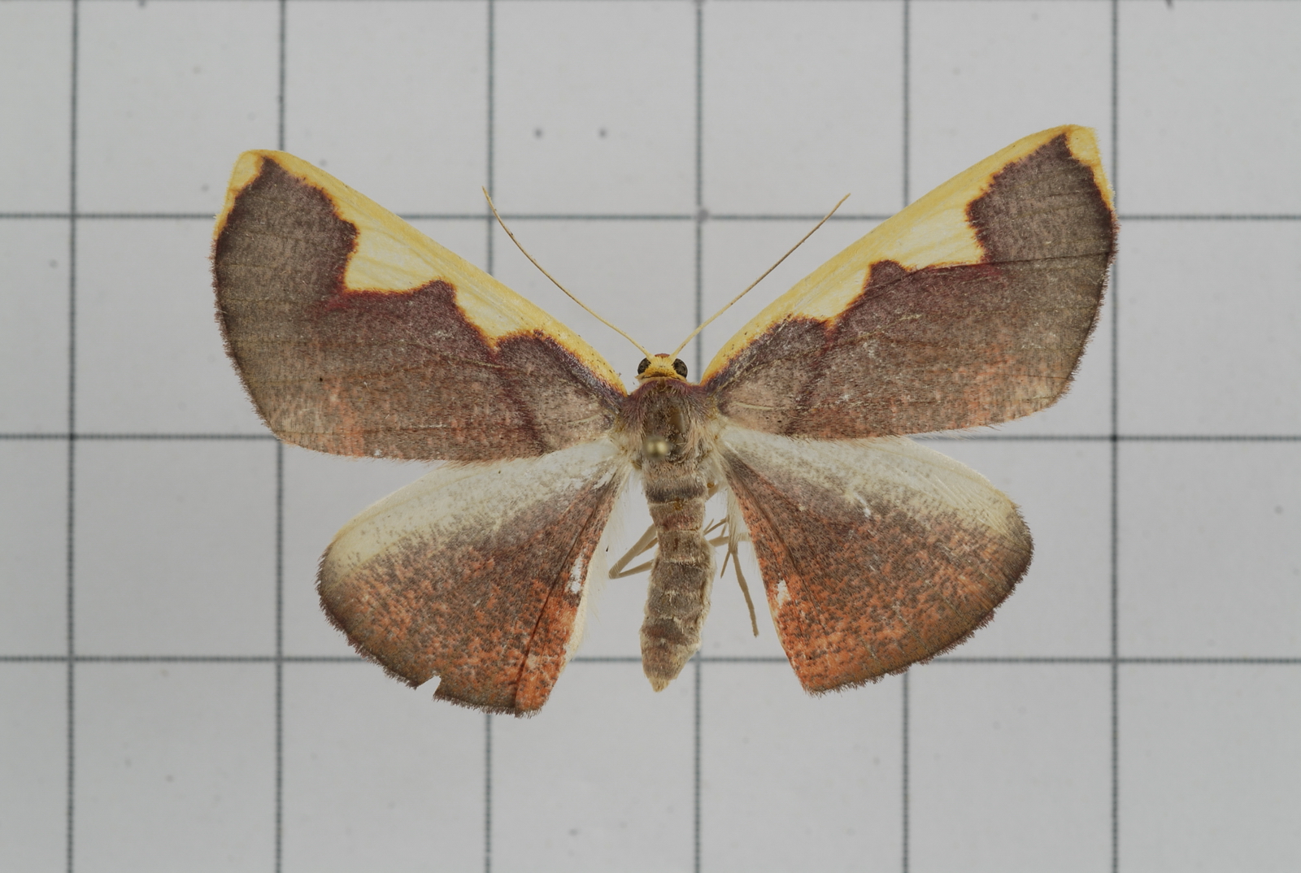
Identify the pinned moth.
Nothomiza flavicosta
